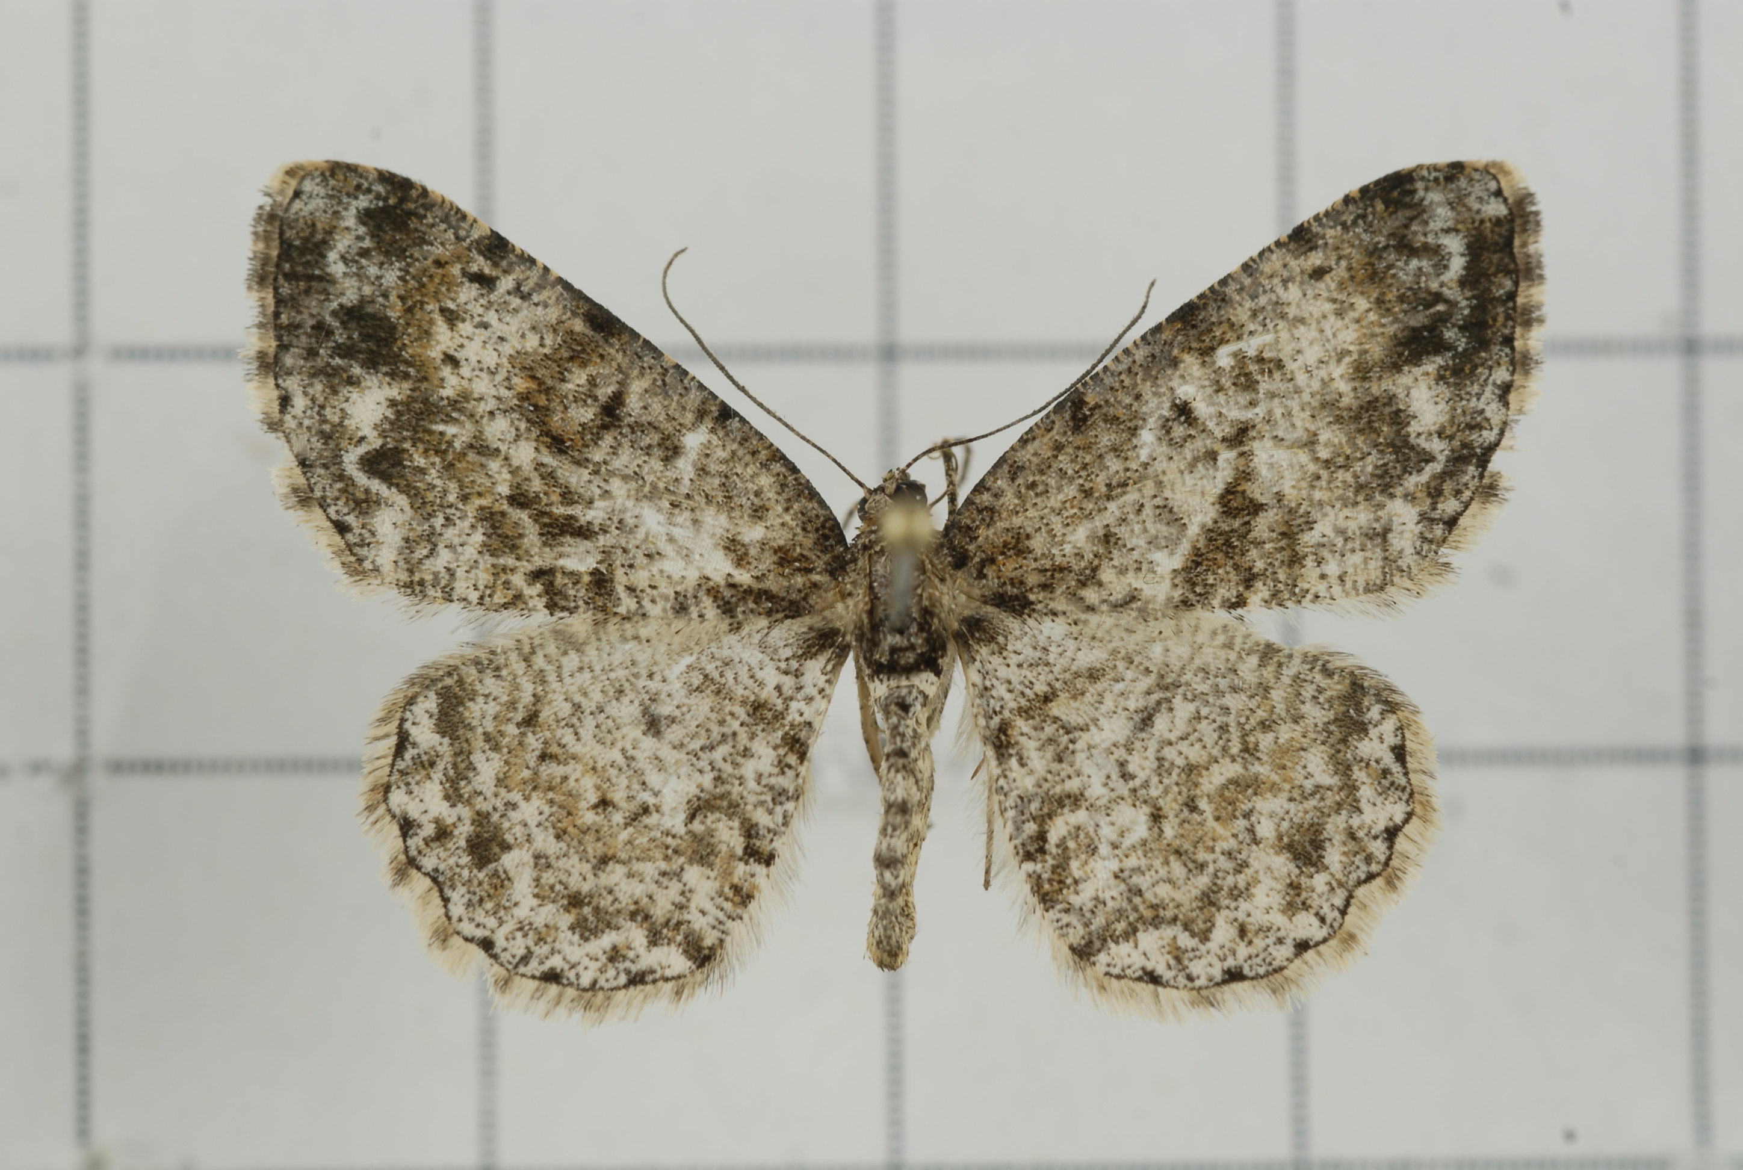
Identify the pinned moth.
Psilalcis rotundata
